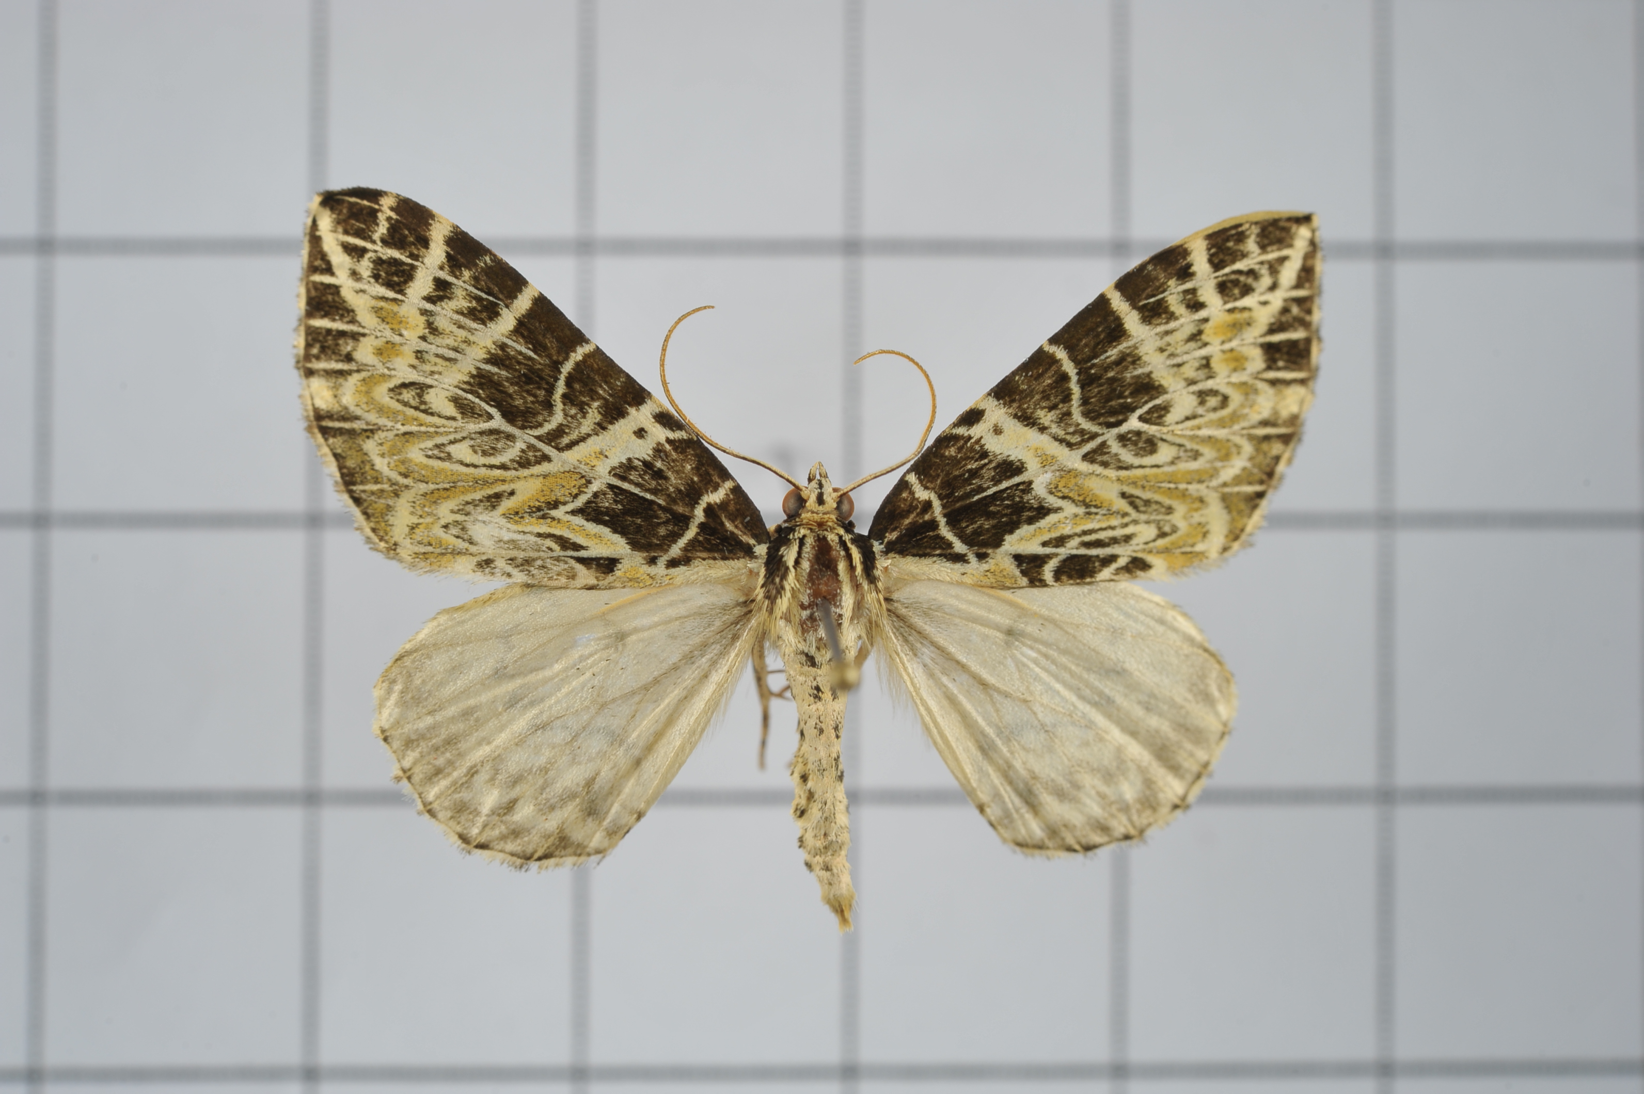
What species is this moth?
Eustroma changi
